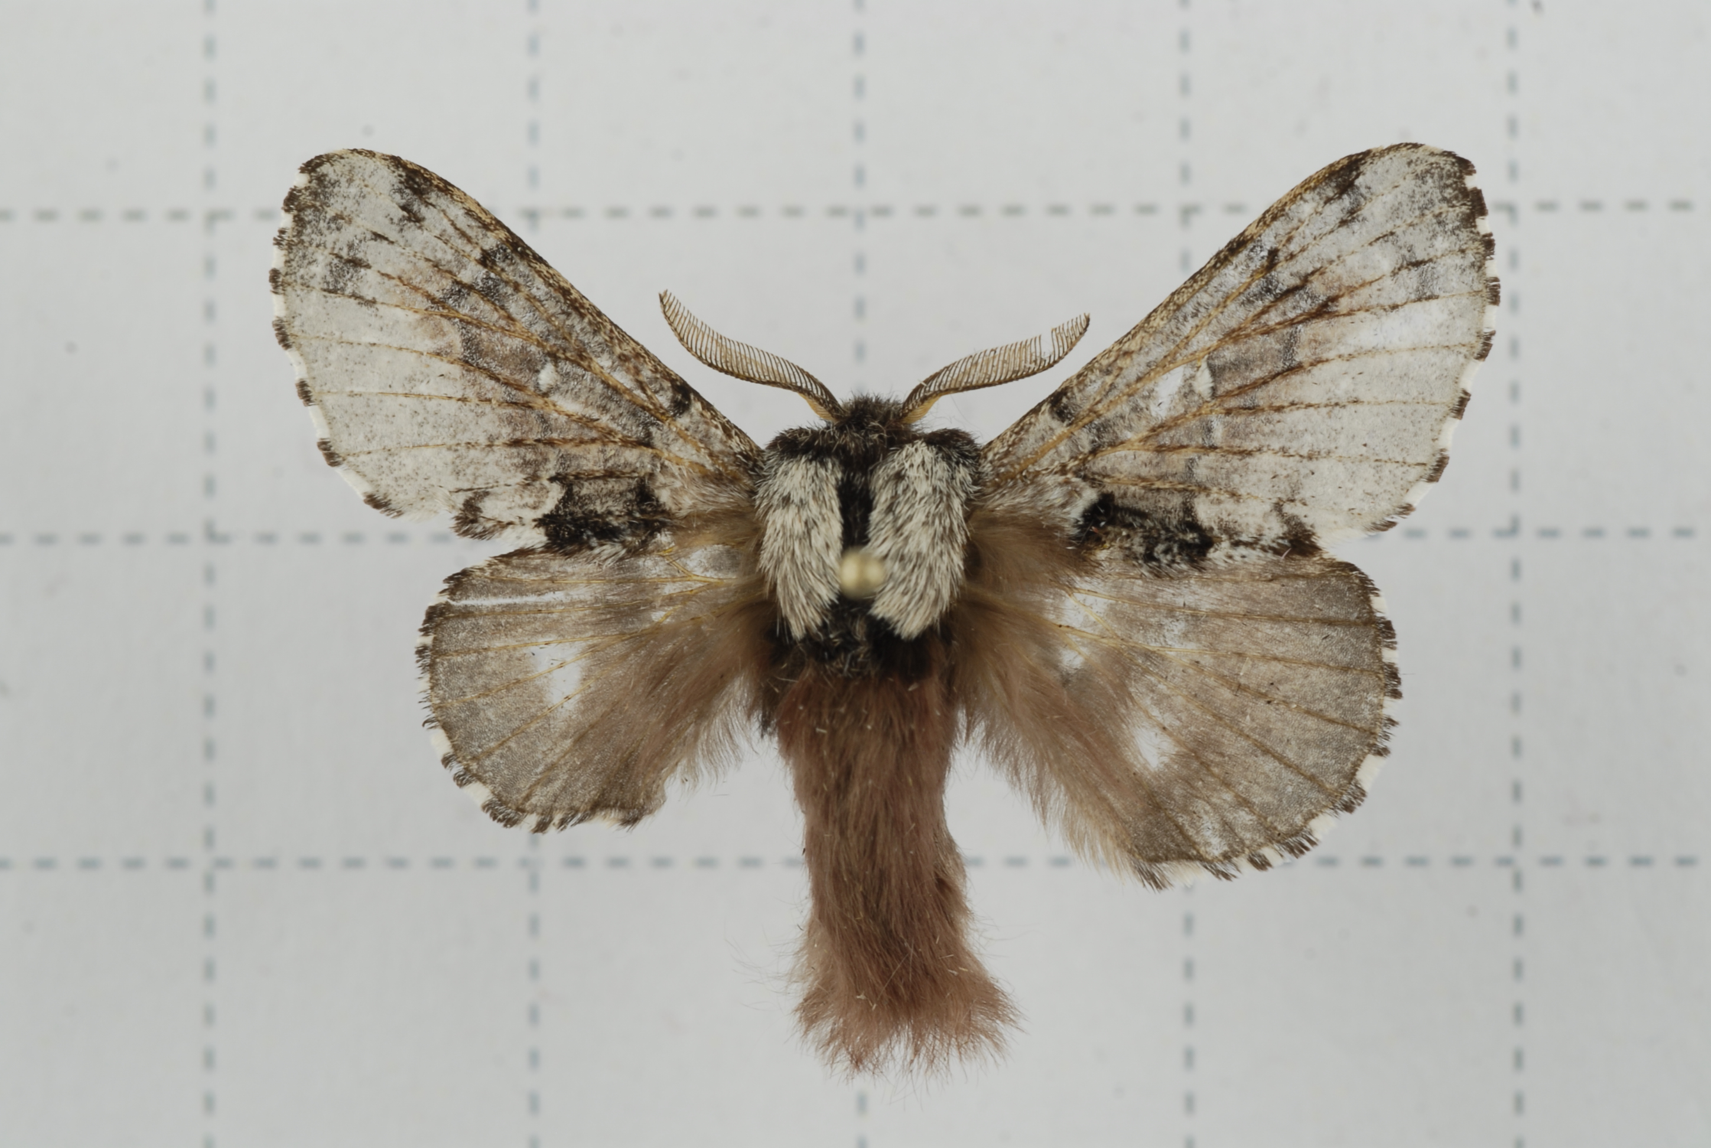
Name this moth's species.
Cosmotriche discitincta discitincta
